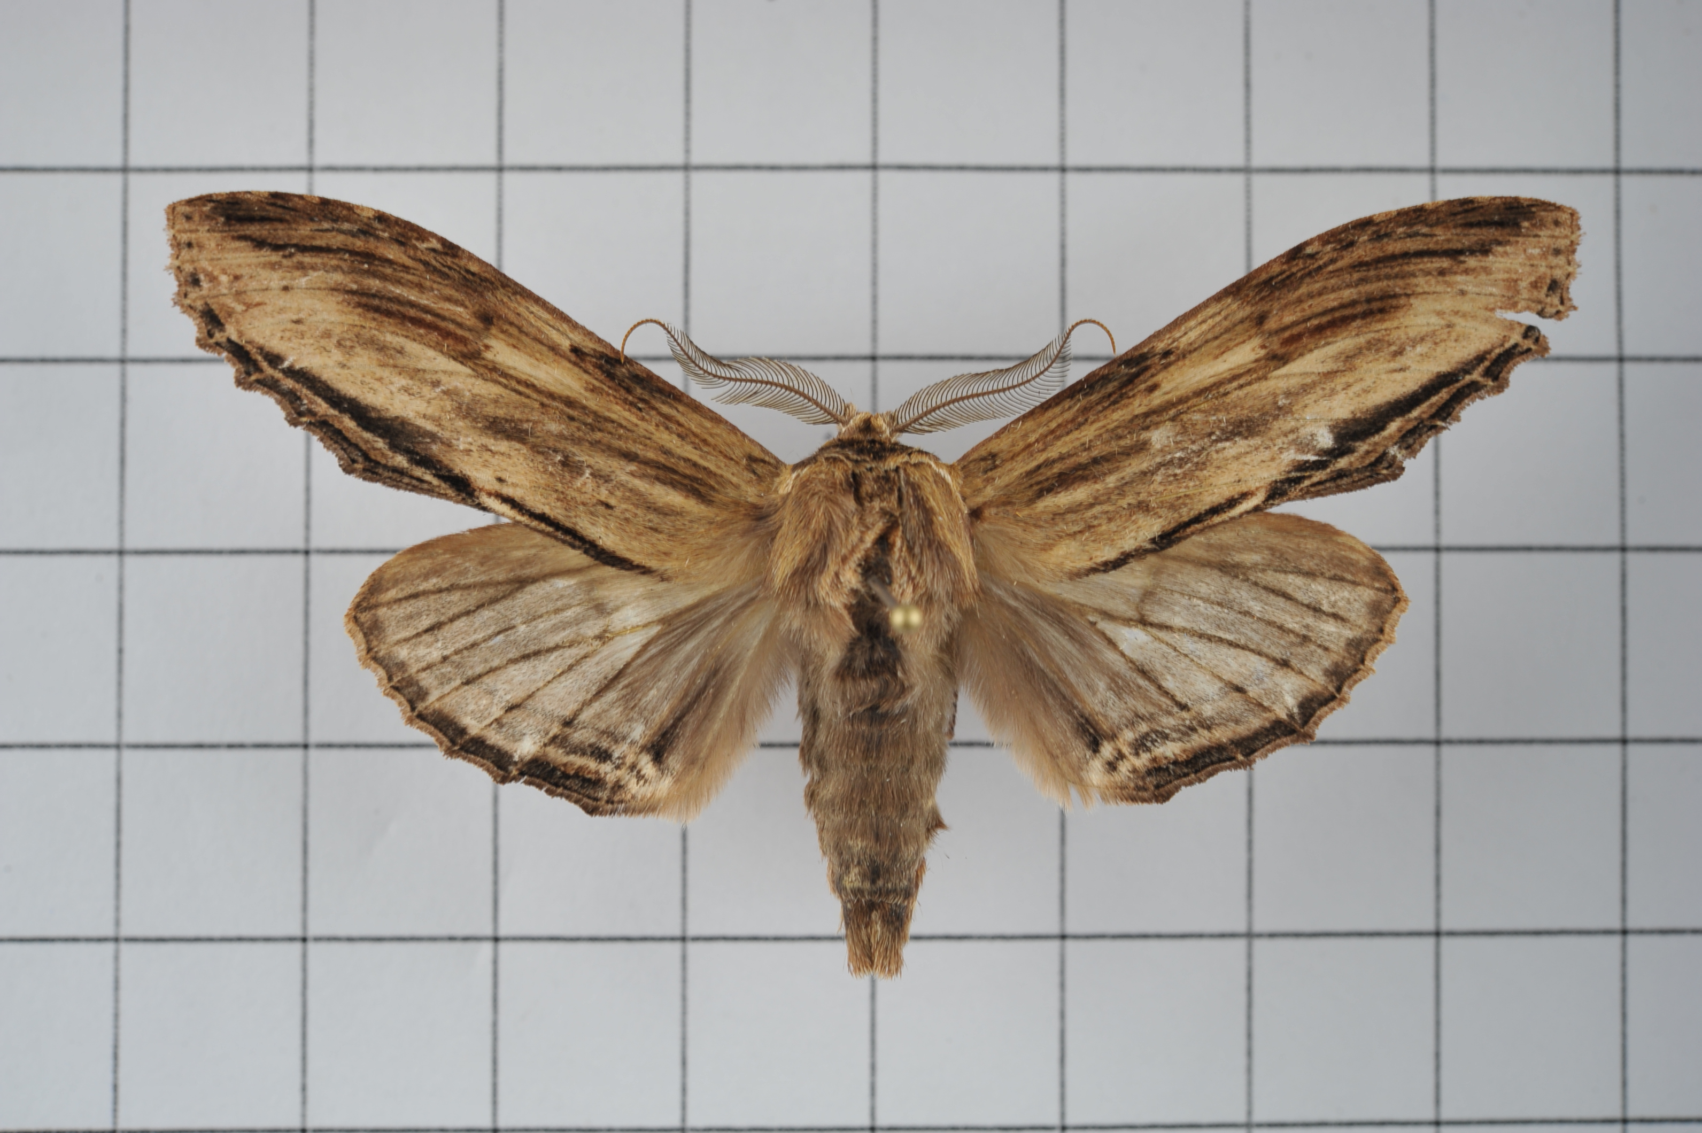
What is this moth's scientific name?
Rachia lineata
